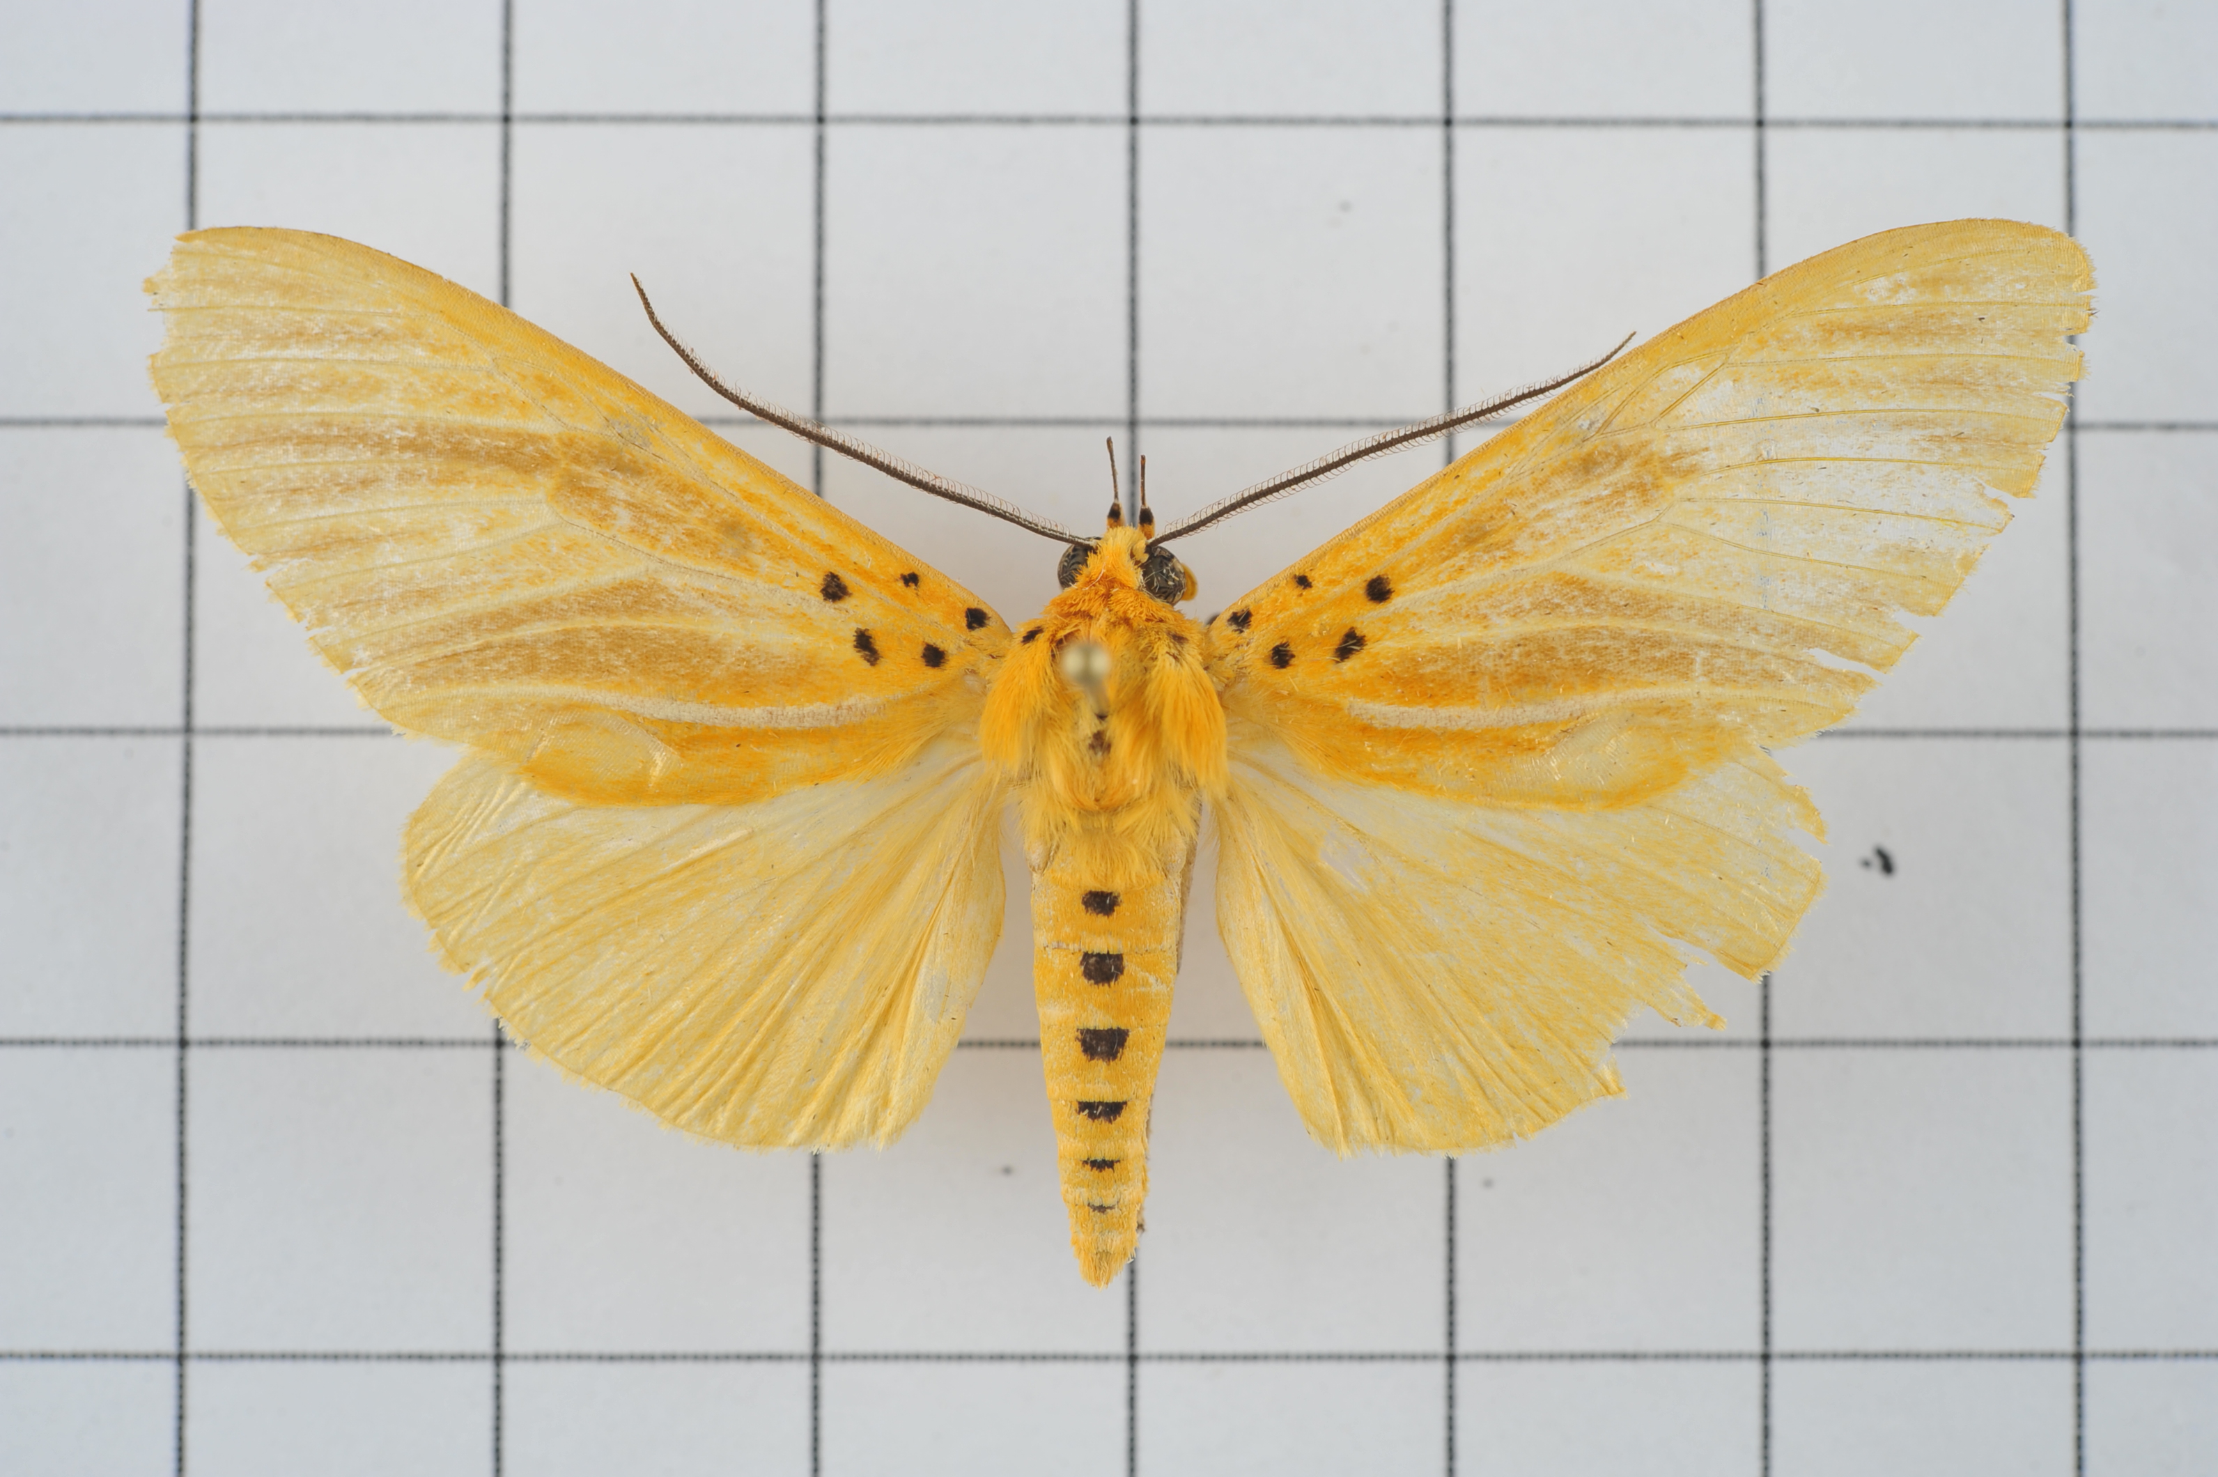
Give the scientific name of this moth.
Asota egens confinis
